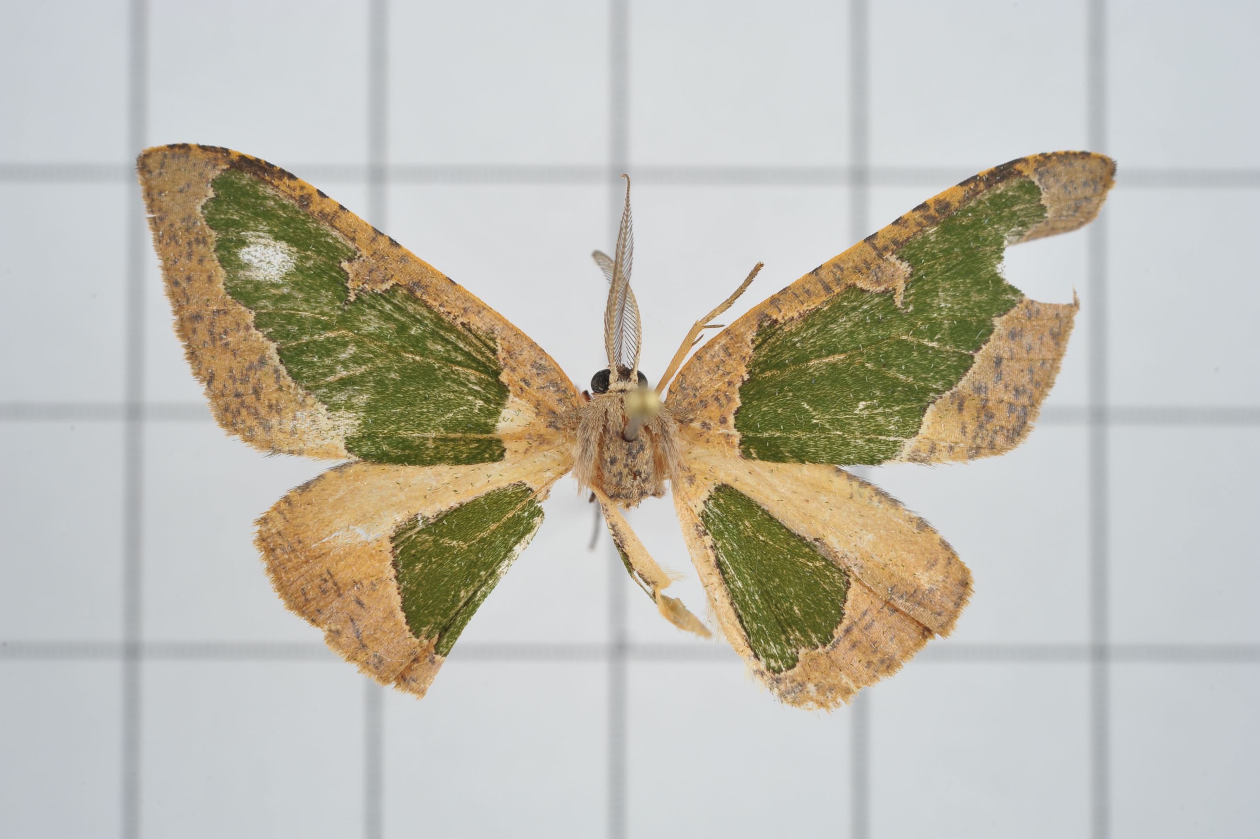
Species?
Celenna festivaria formosensis
